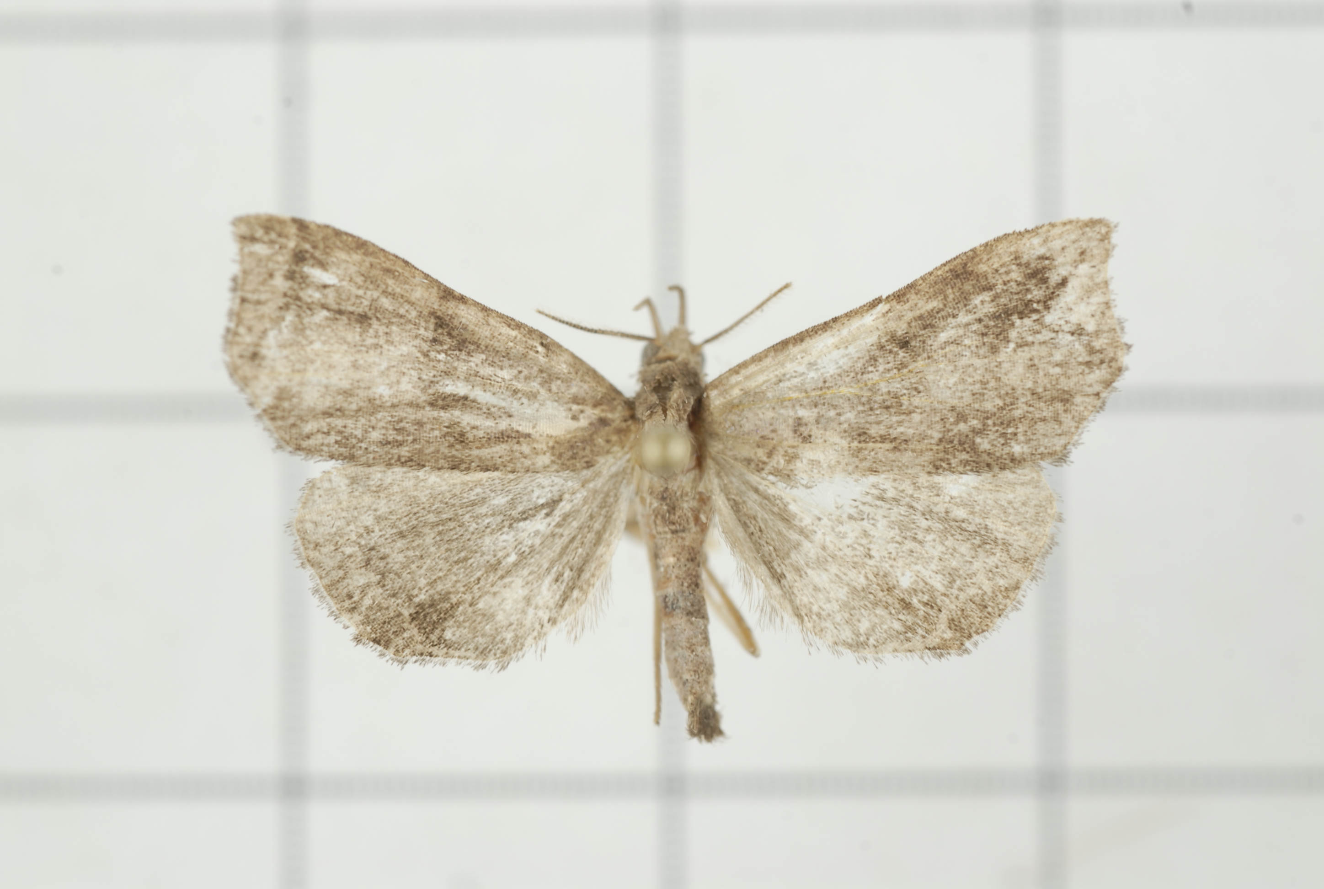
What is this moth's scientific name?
Hipoepa fractalis
